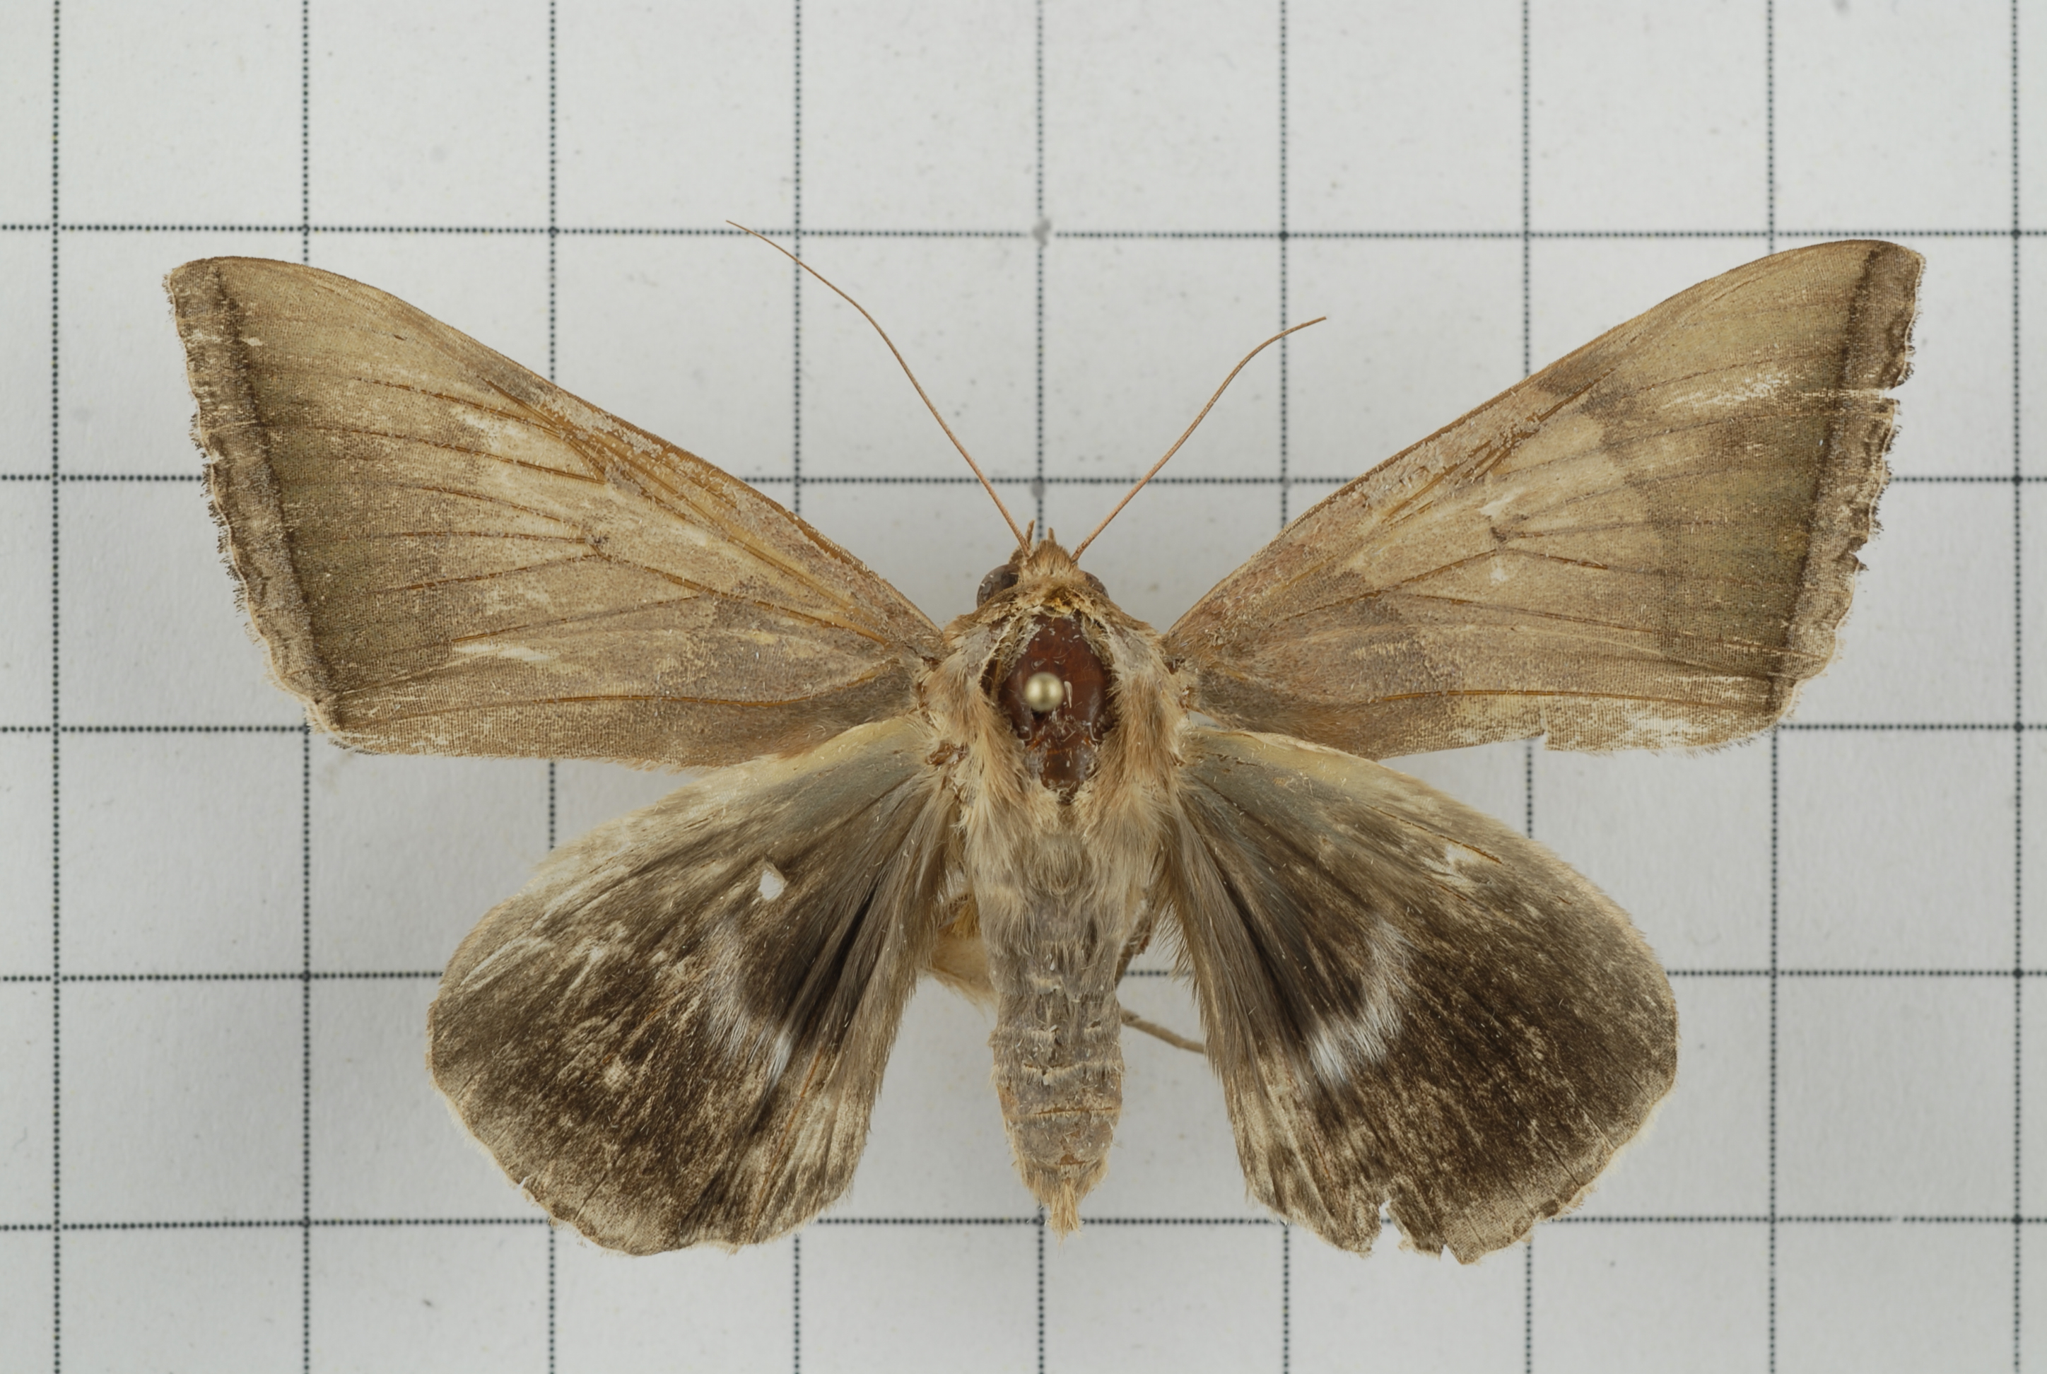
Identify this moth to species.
Artena dotata
